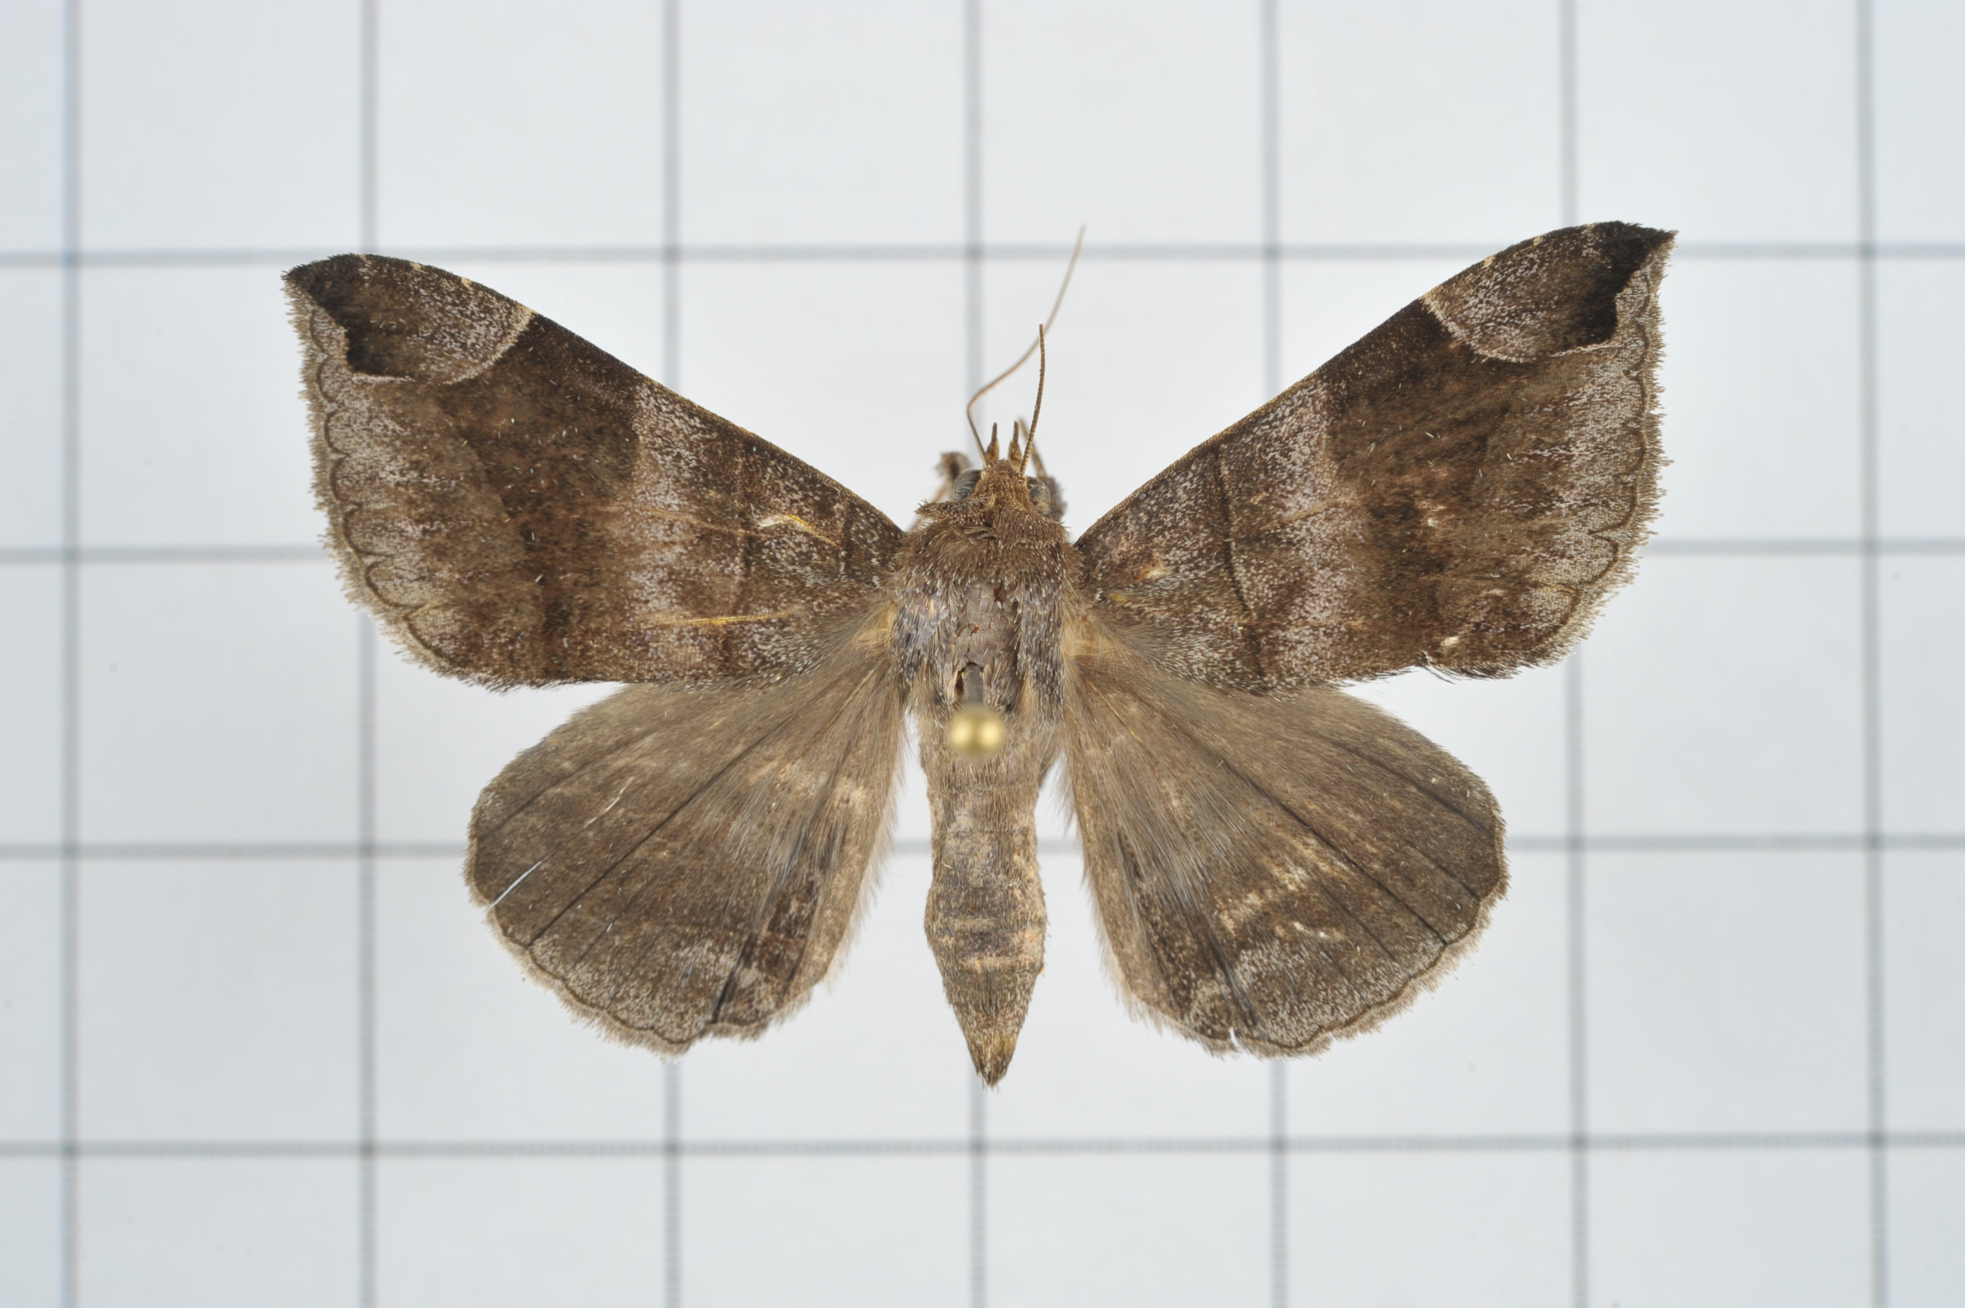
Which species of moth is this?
Bastilla amygdalis
